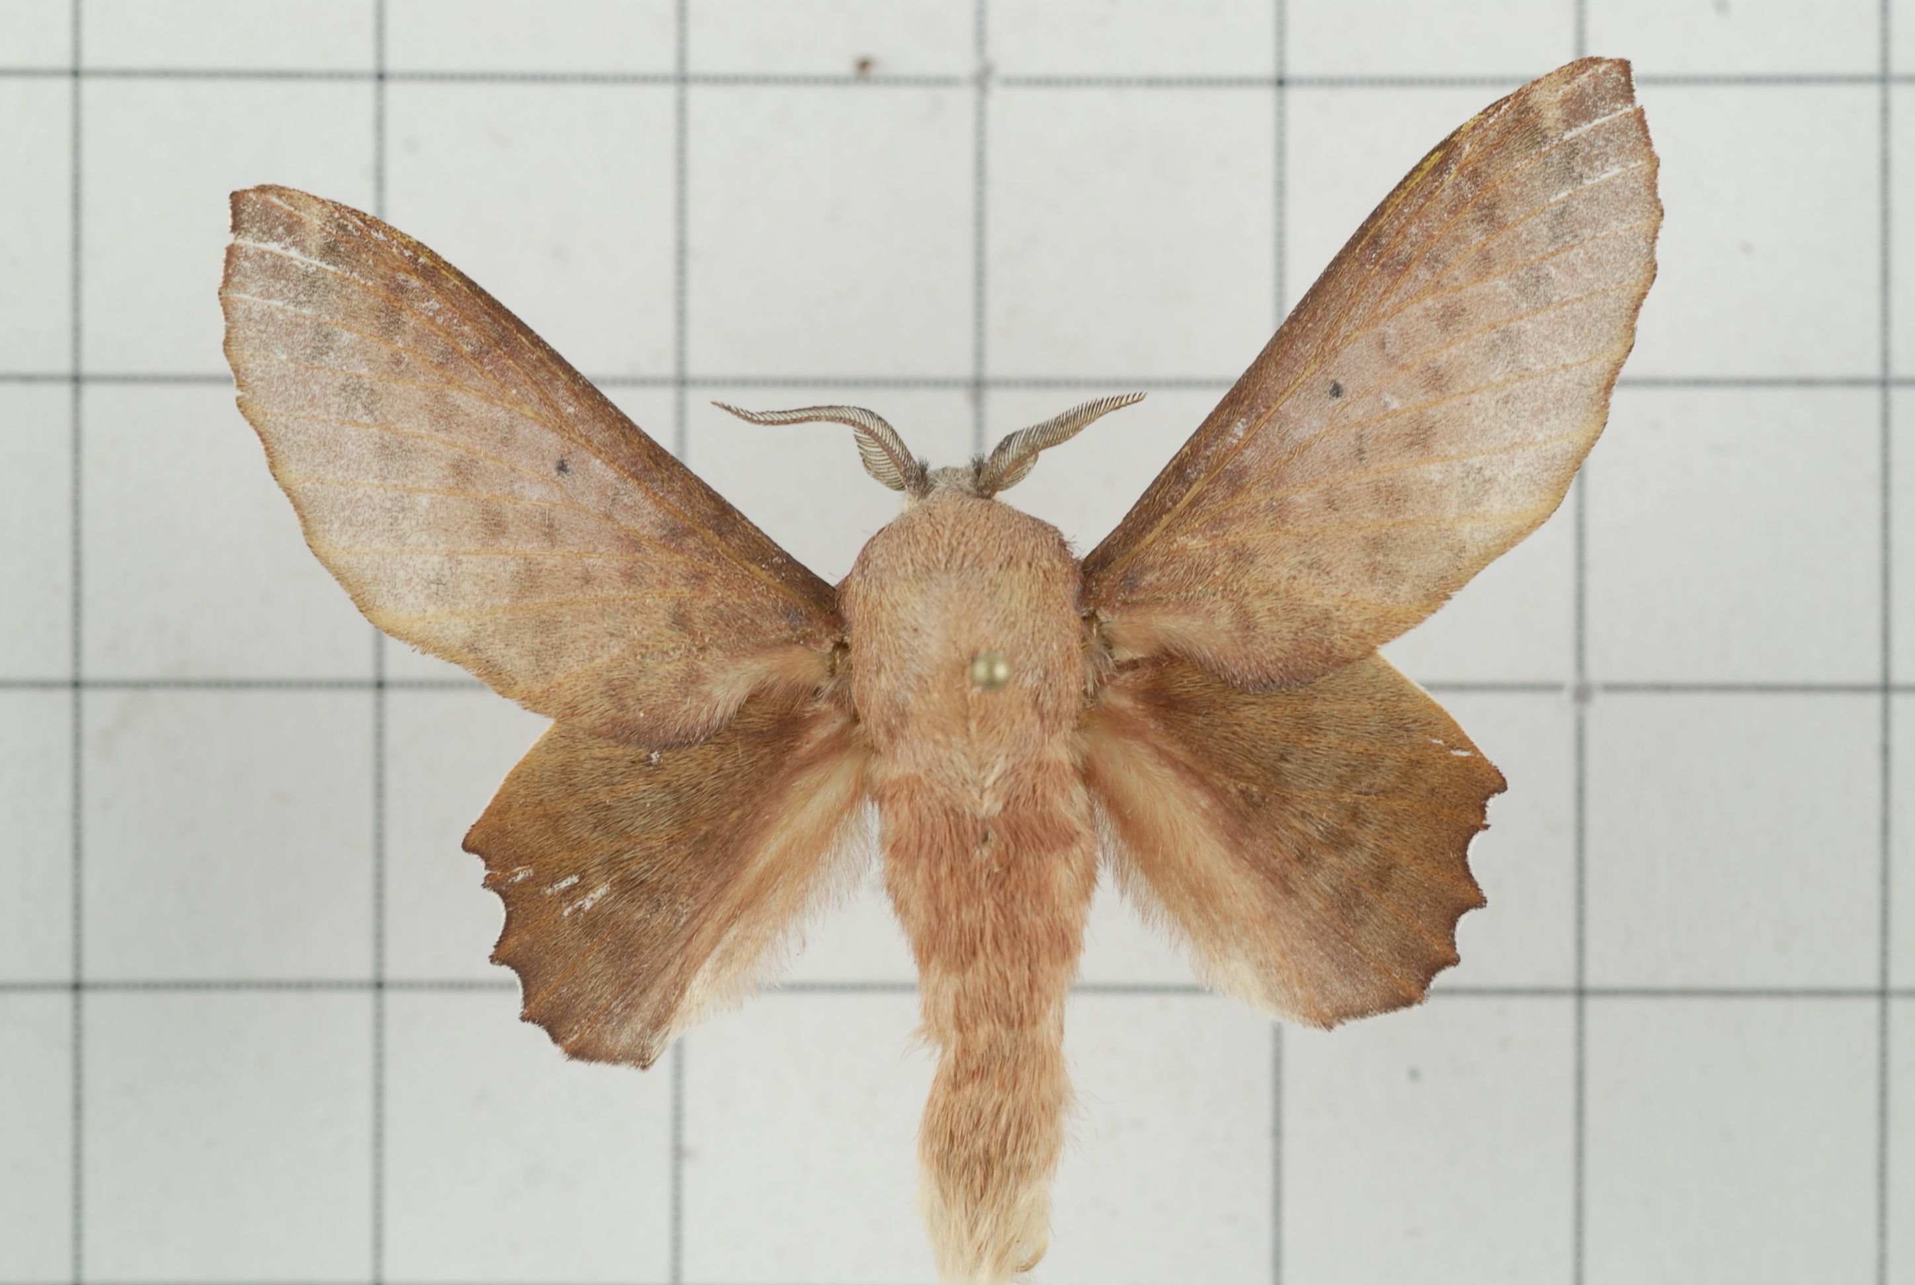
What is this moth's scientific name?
Paradoxopla sinuata taiwana
